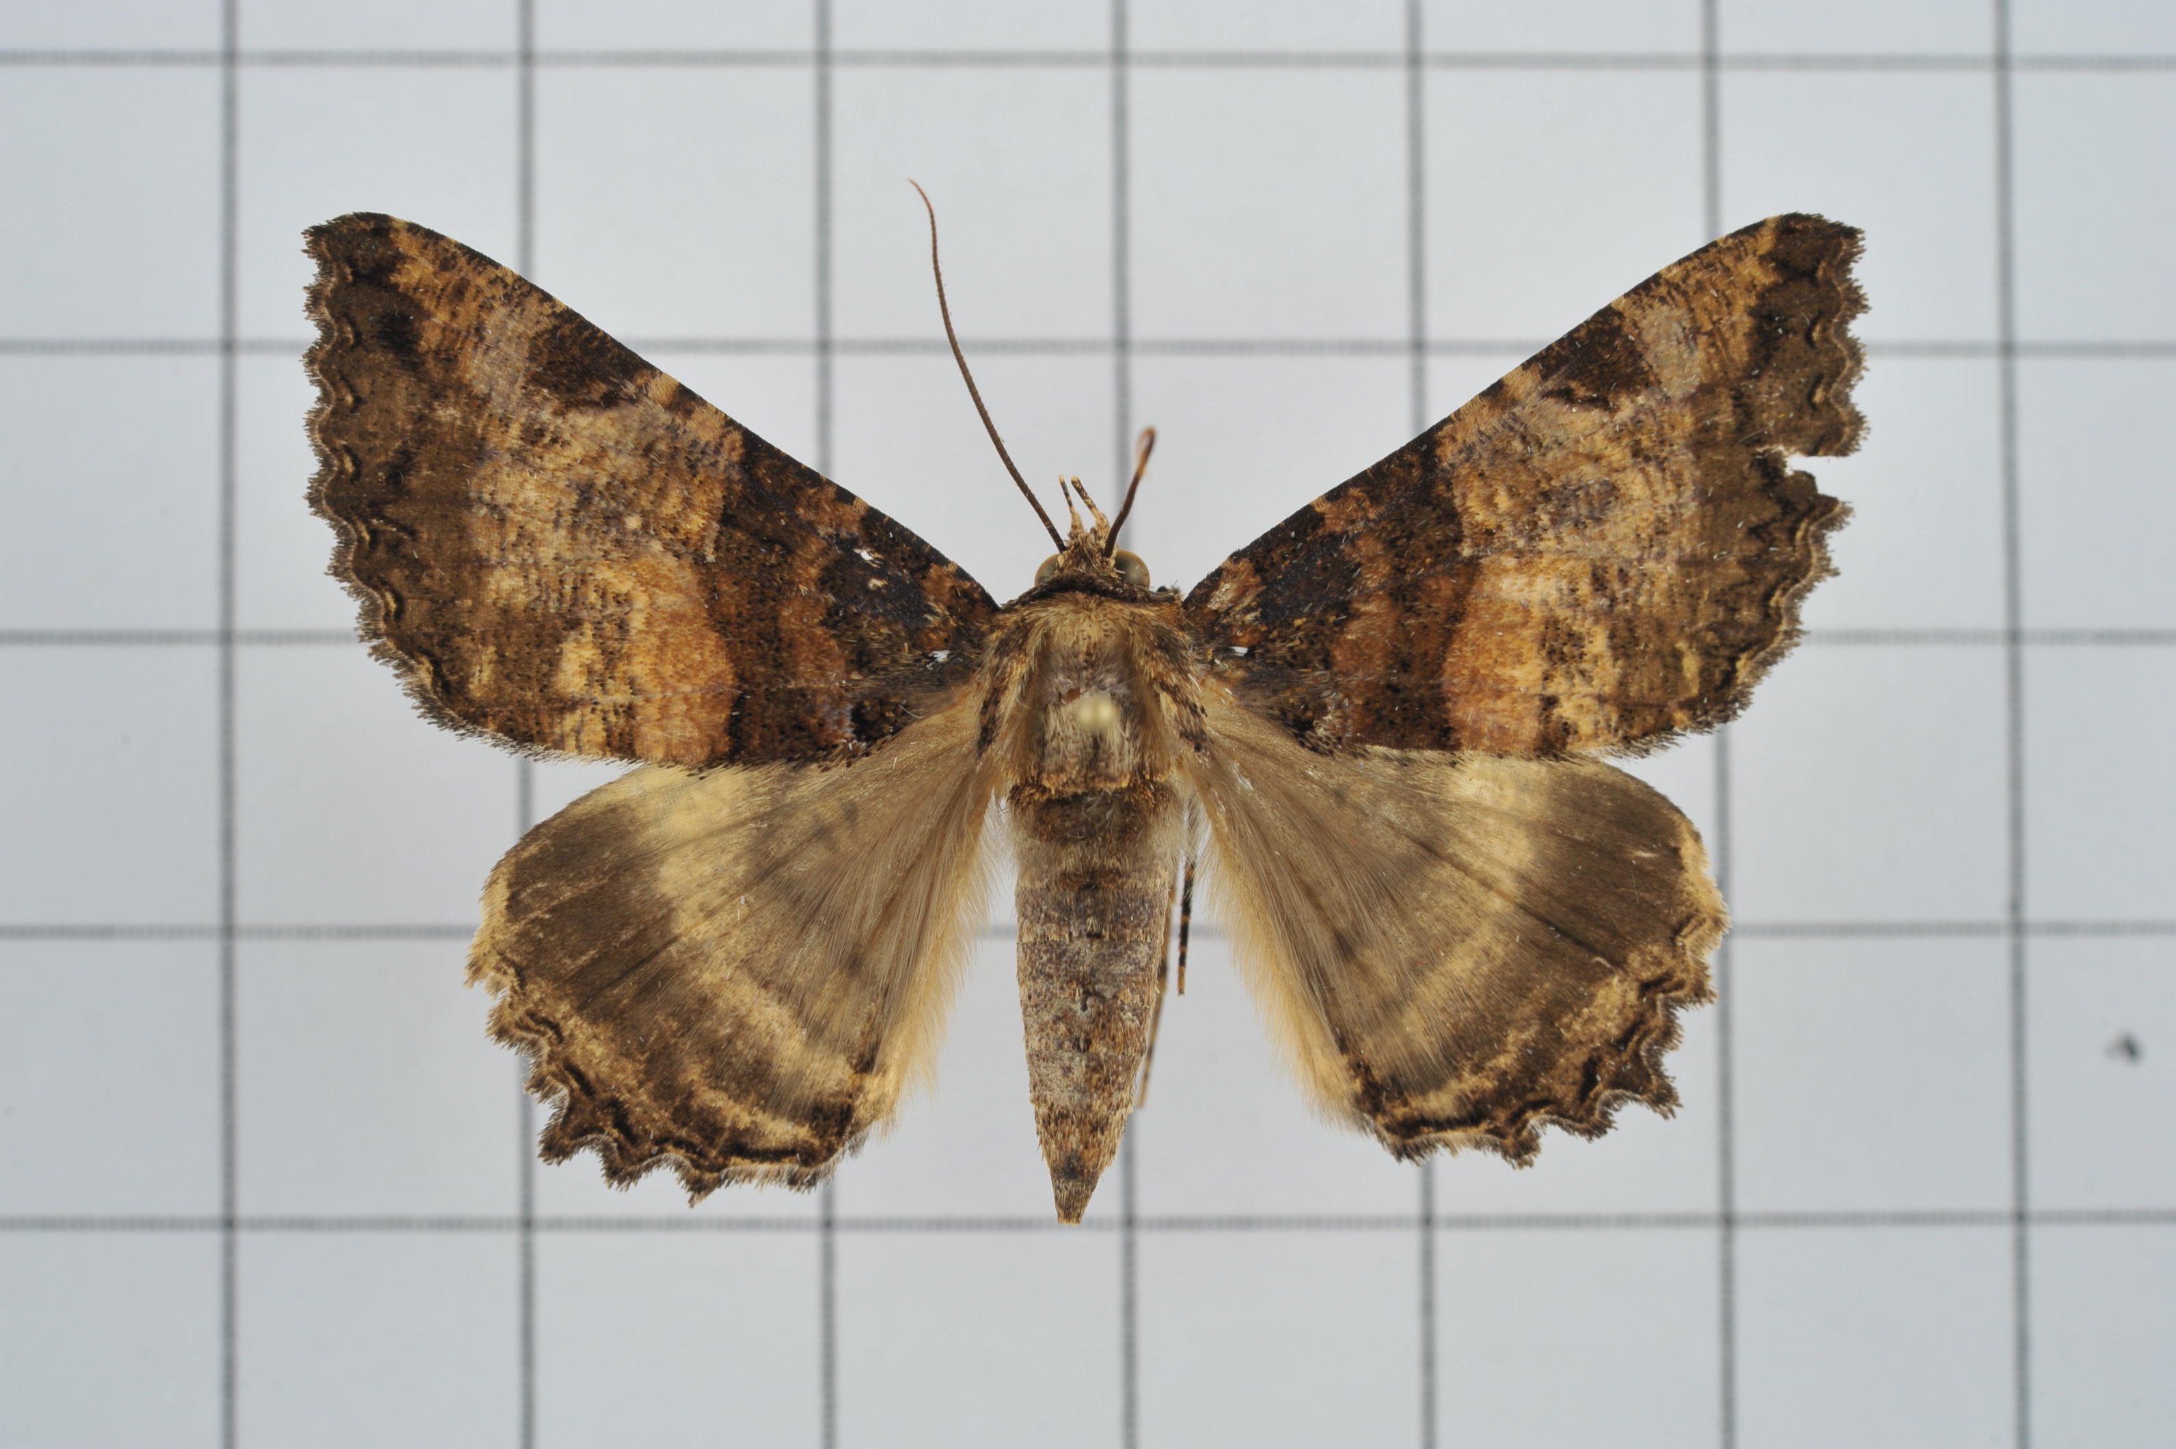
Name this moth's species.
Daddala lucilla
